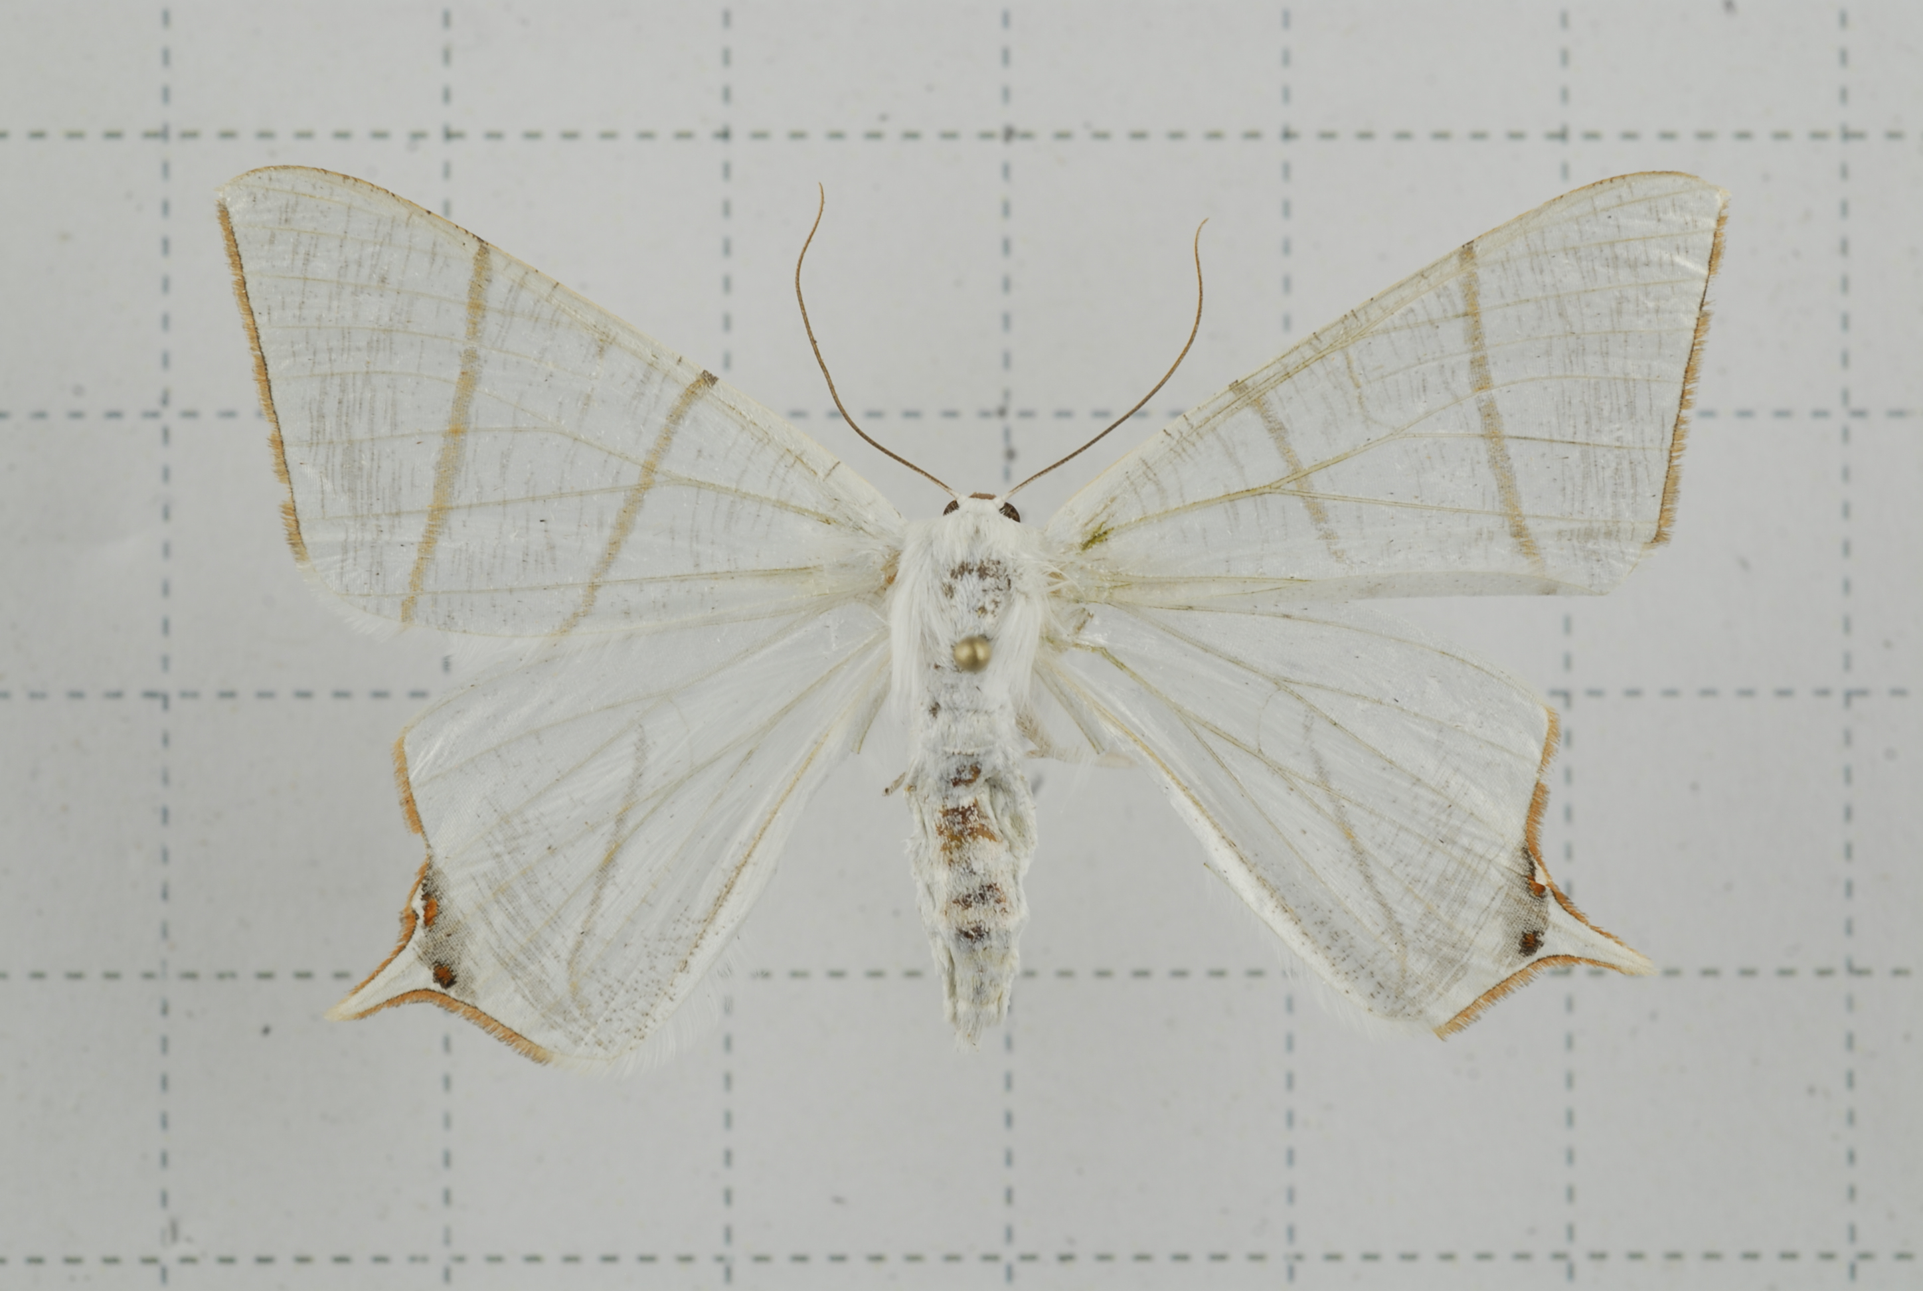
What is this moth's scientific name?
Ourapteryx changi
